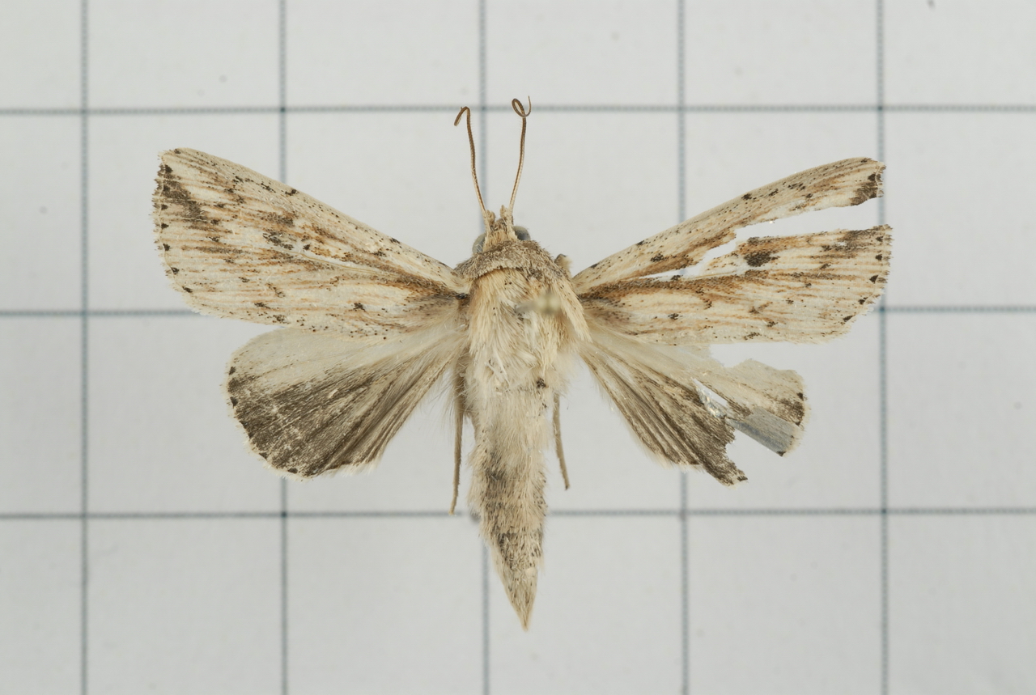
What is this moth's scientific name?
Mythimna taiwana
